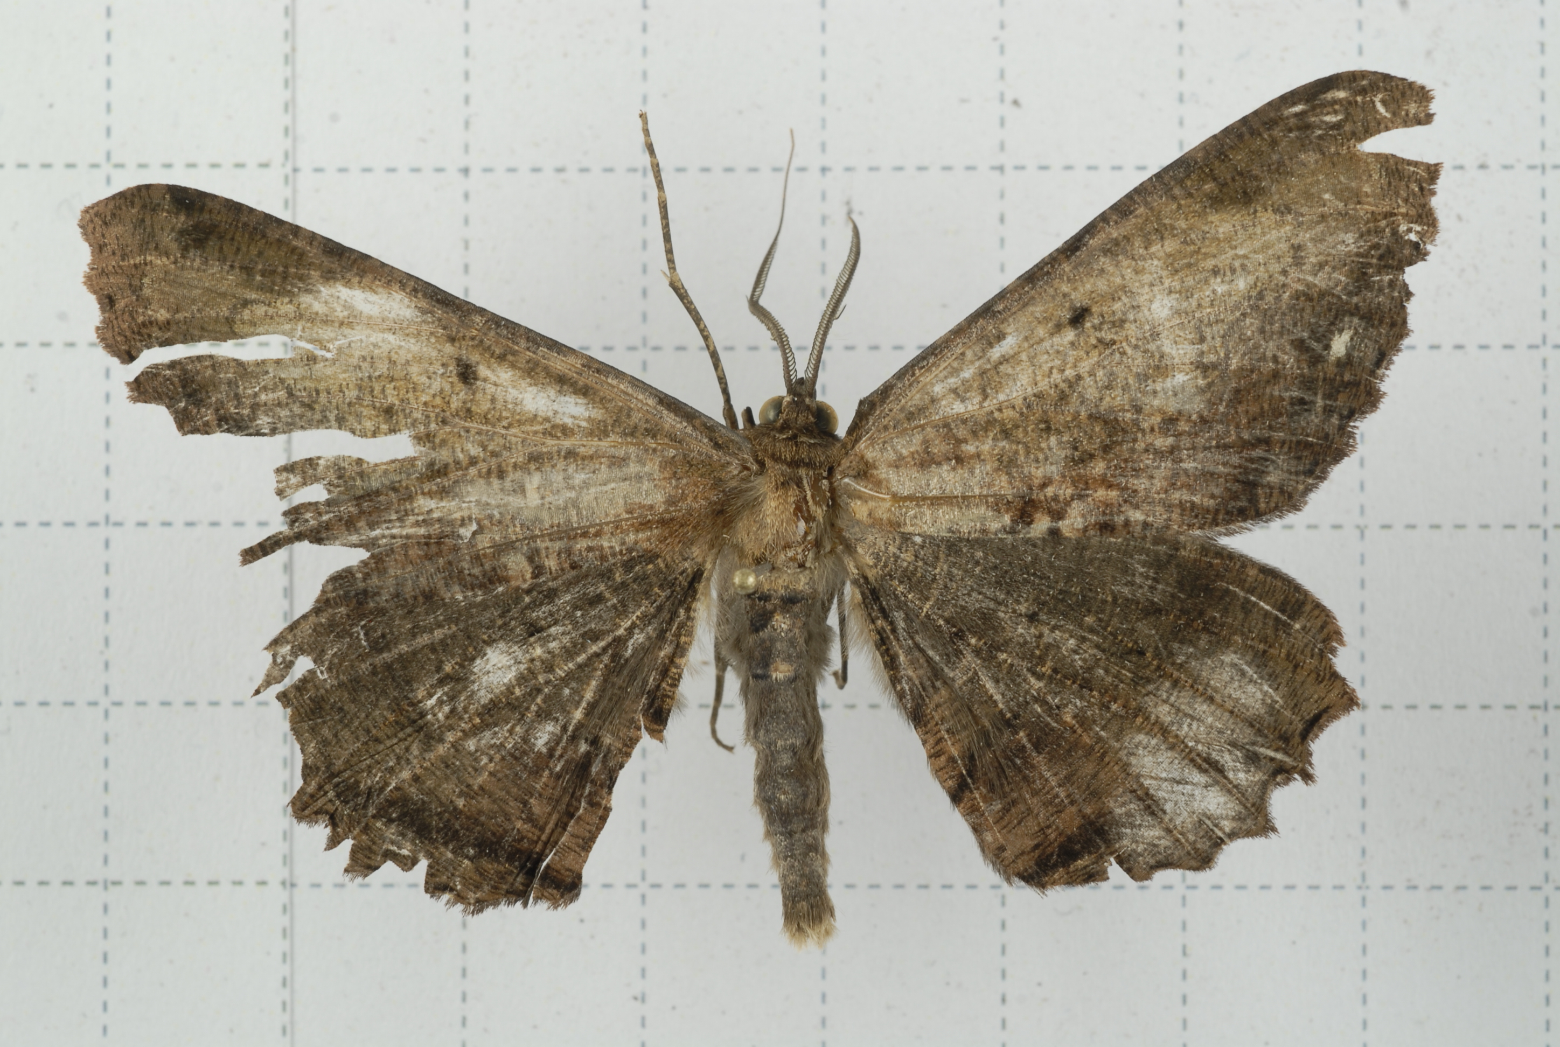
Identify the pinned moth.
Chorodna creataria
